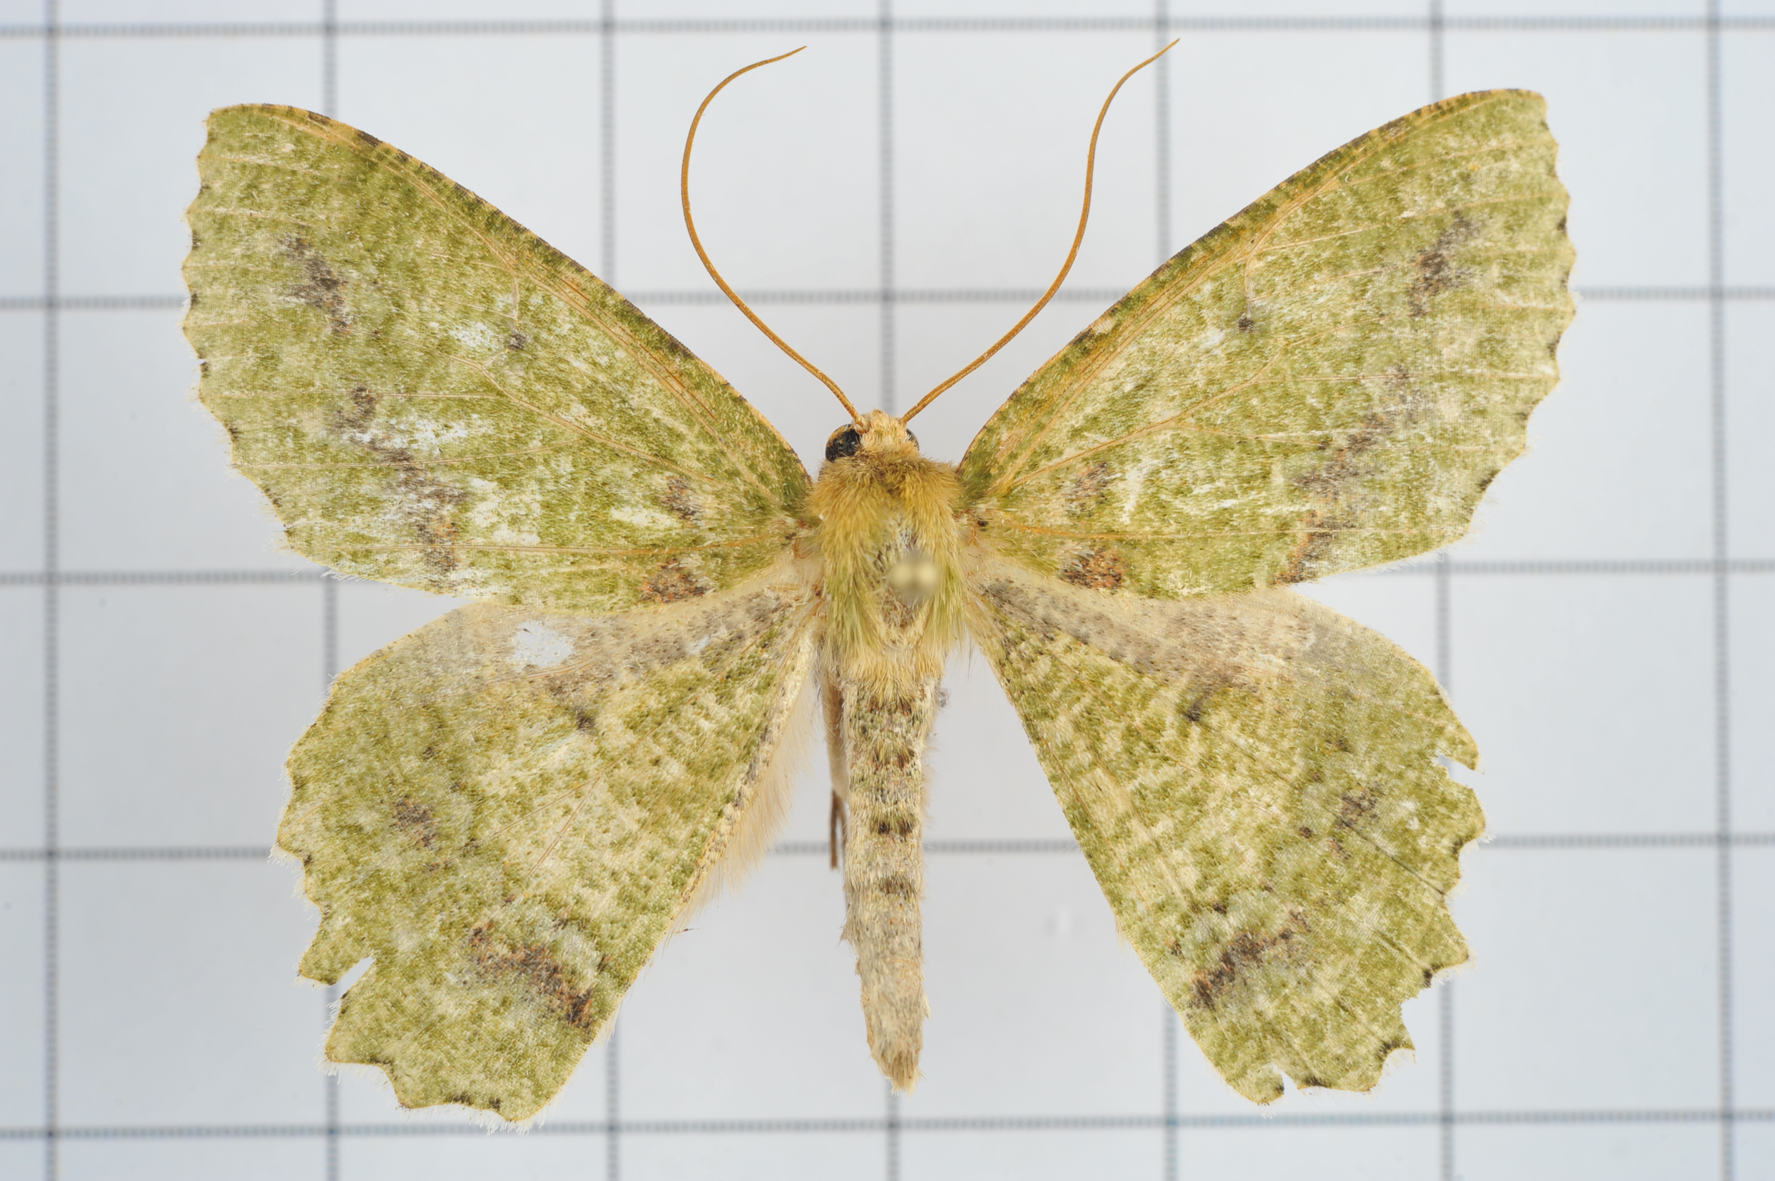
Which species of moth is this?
Herochroma supraviridaria
